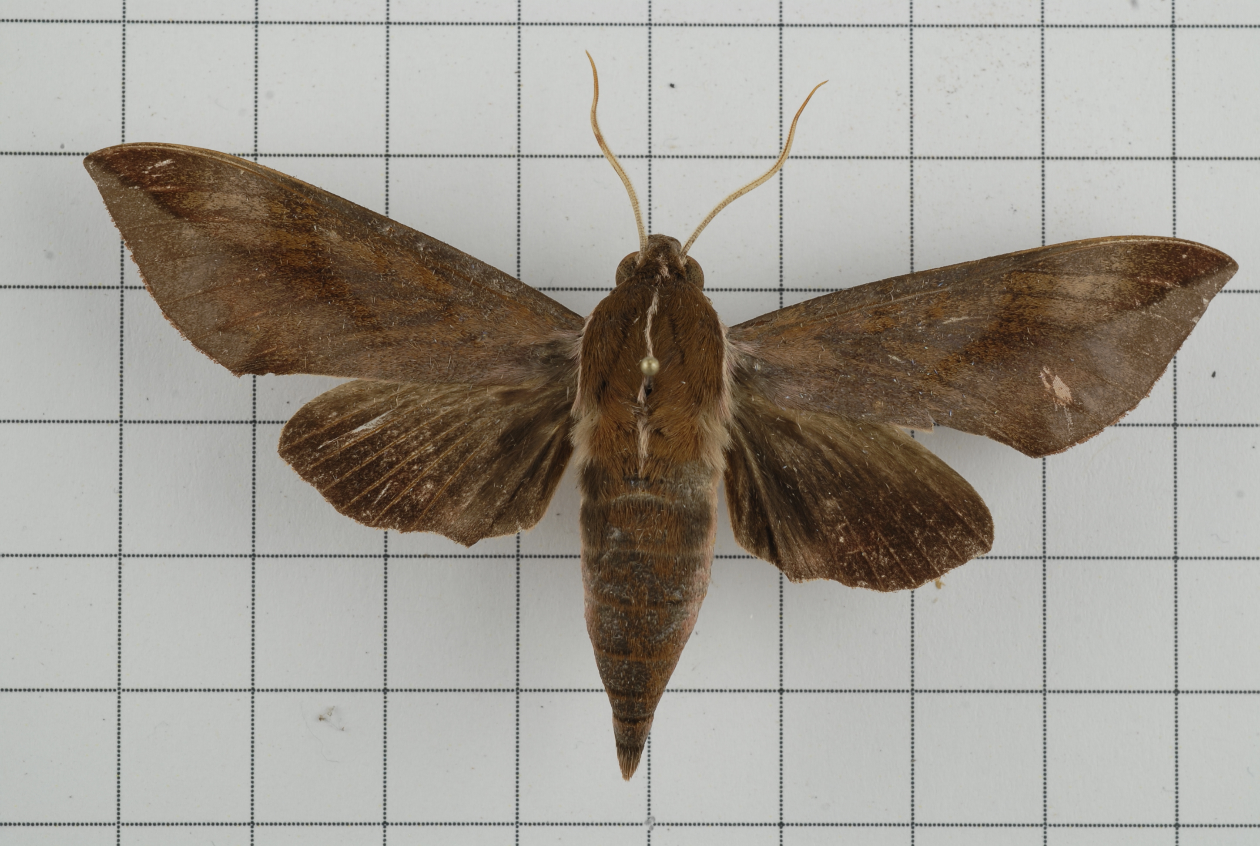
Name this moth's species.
Ampelophaga rubiginosa myosotis
